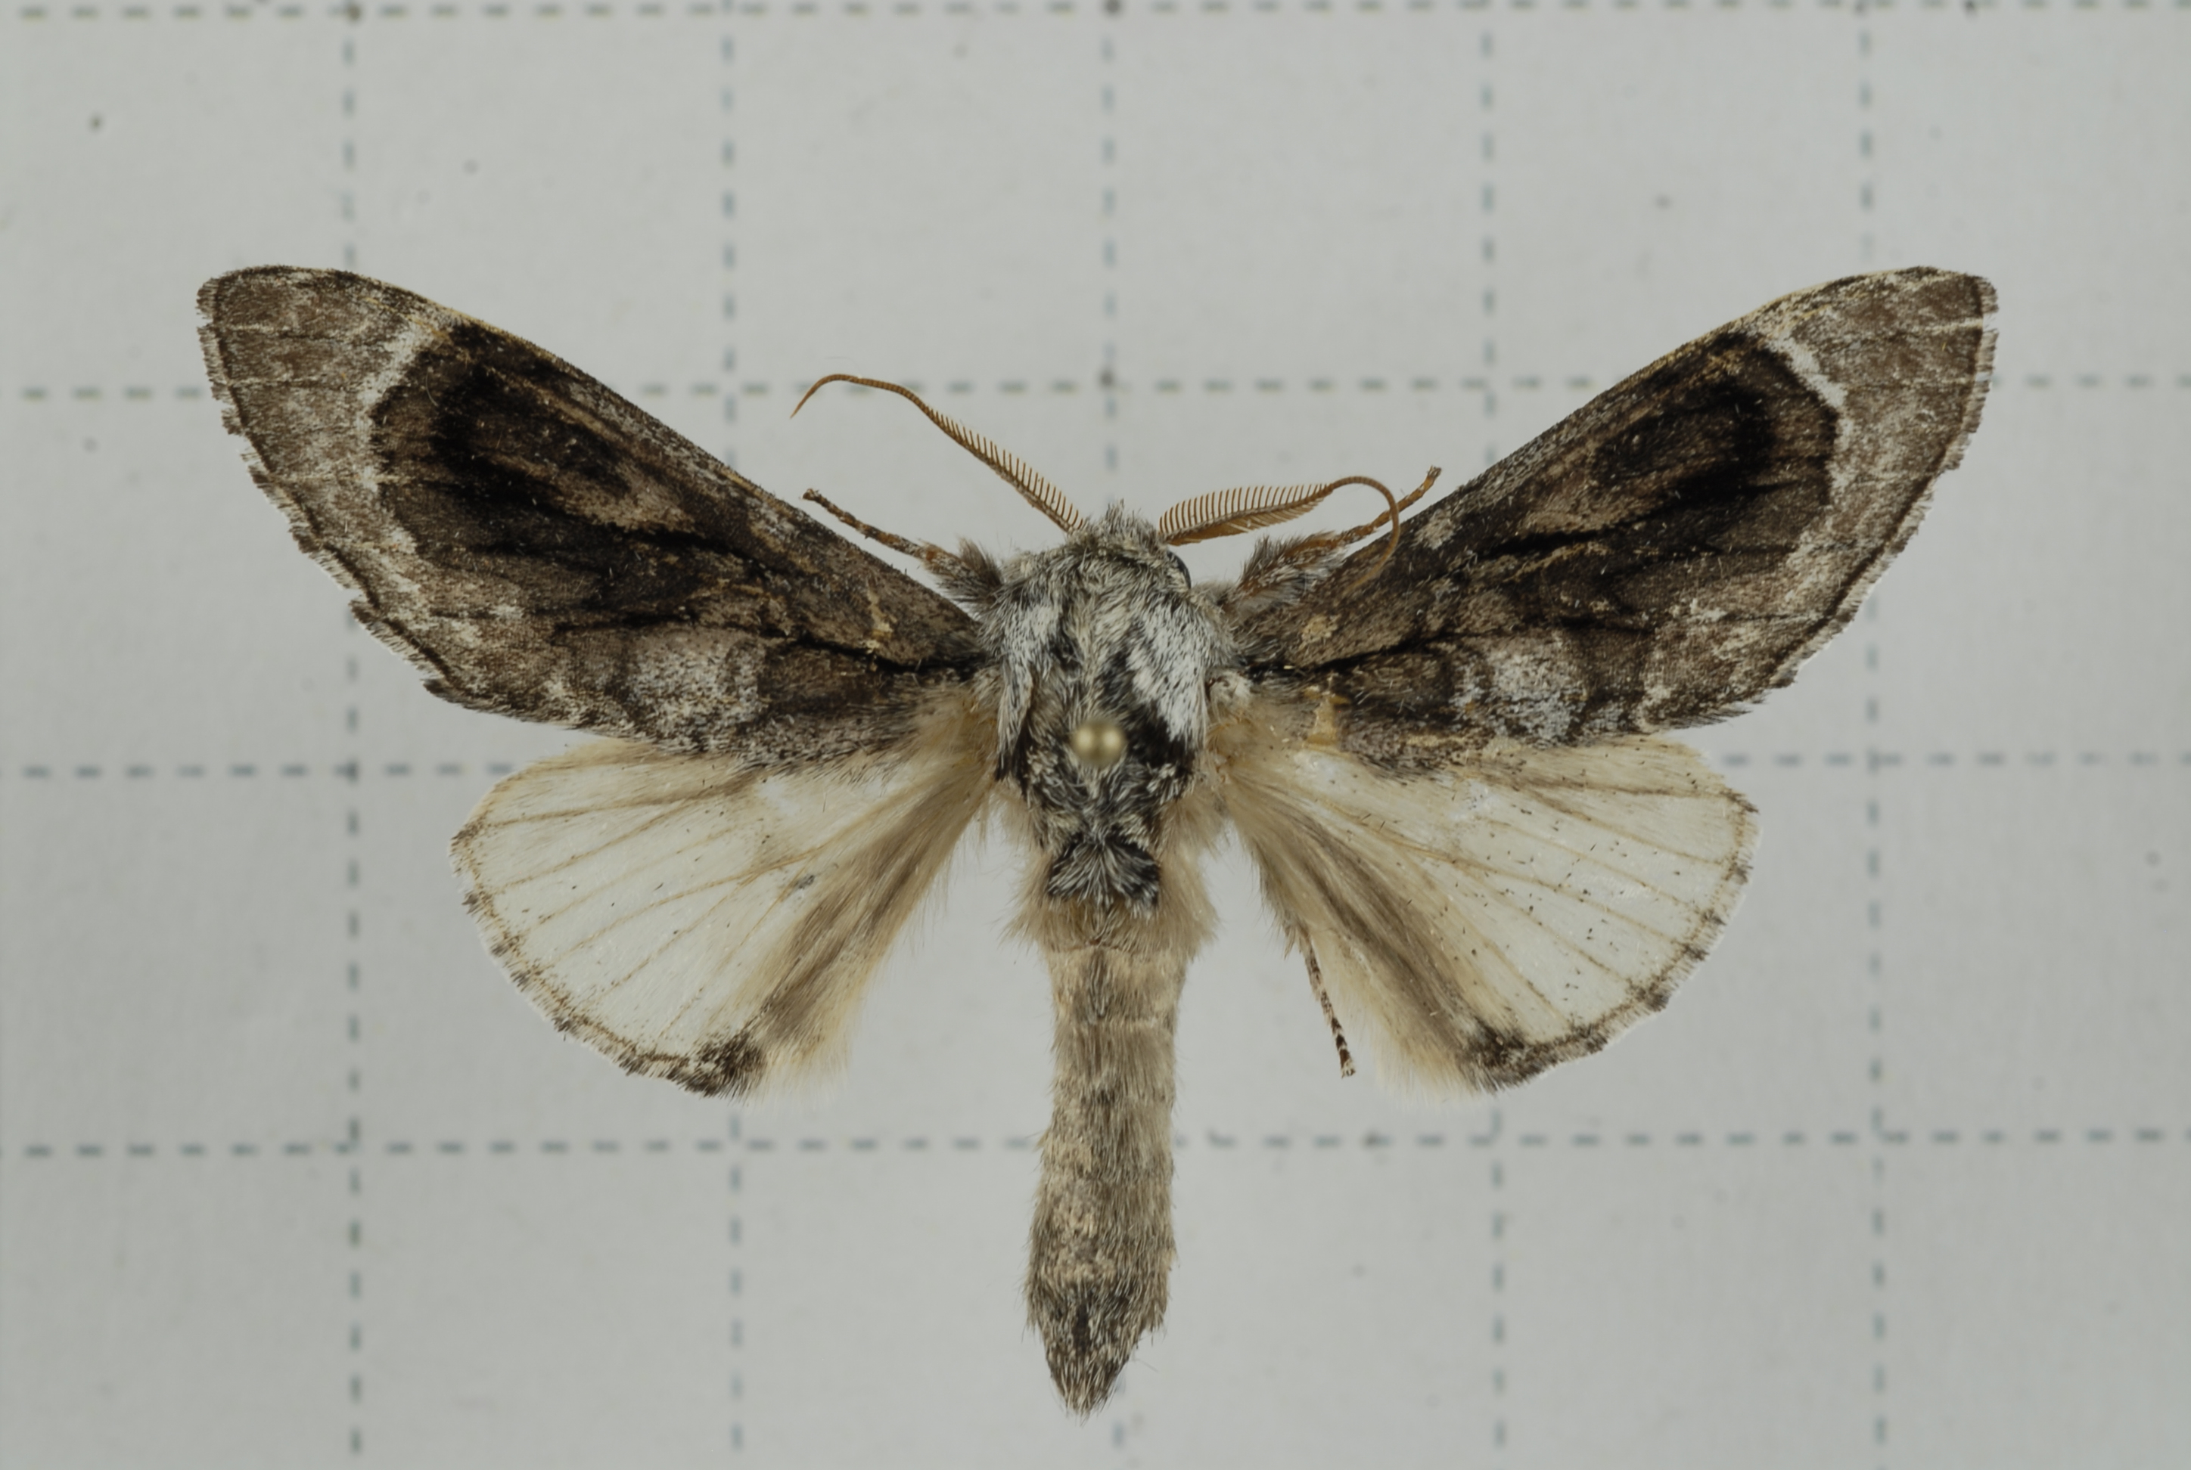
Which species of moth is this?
Fentonia baibarana
